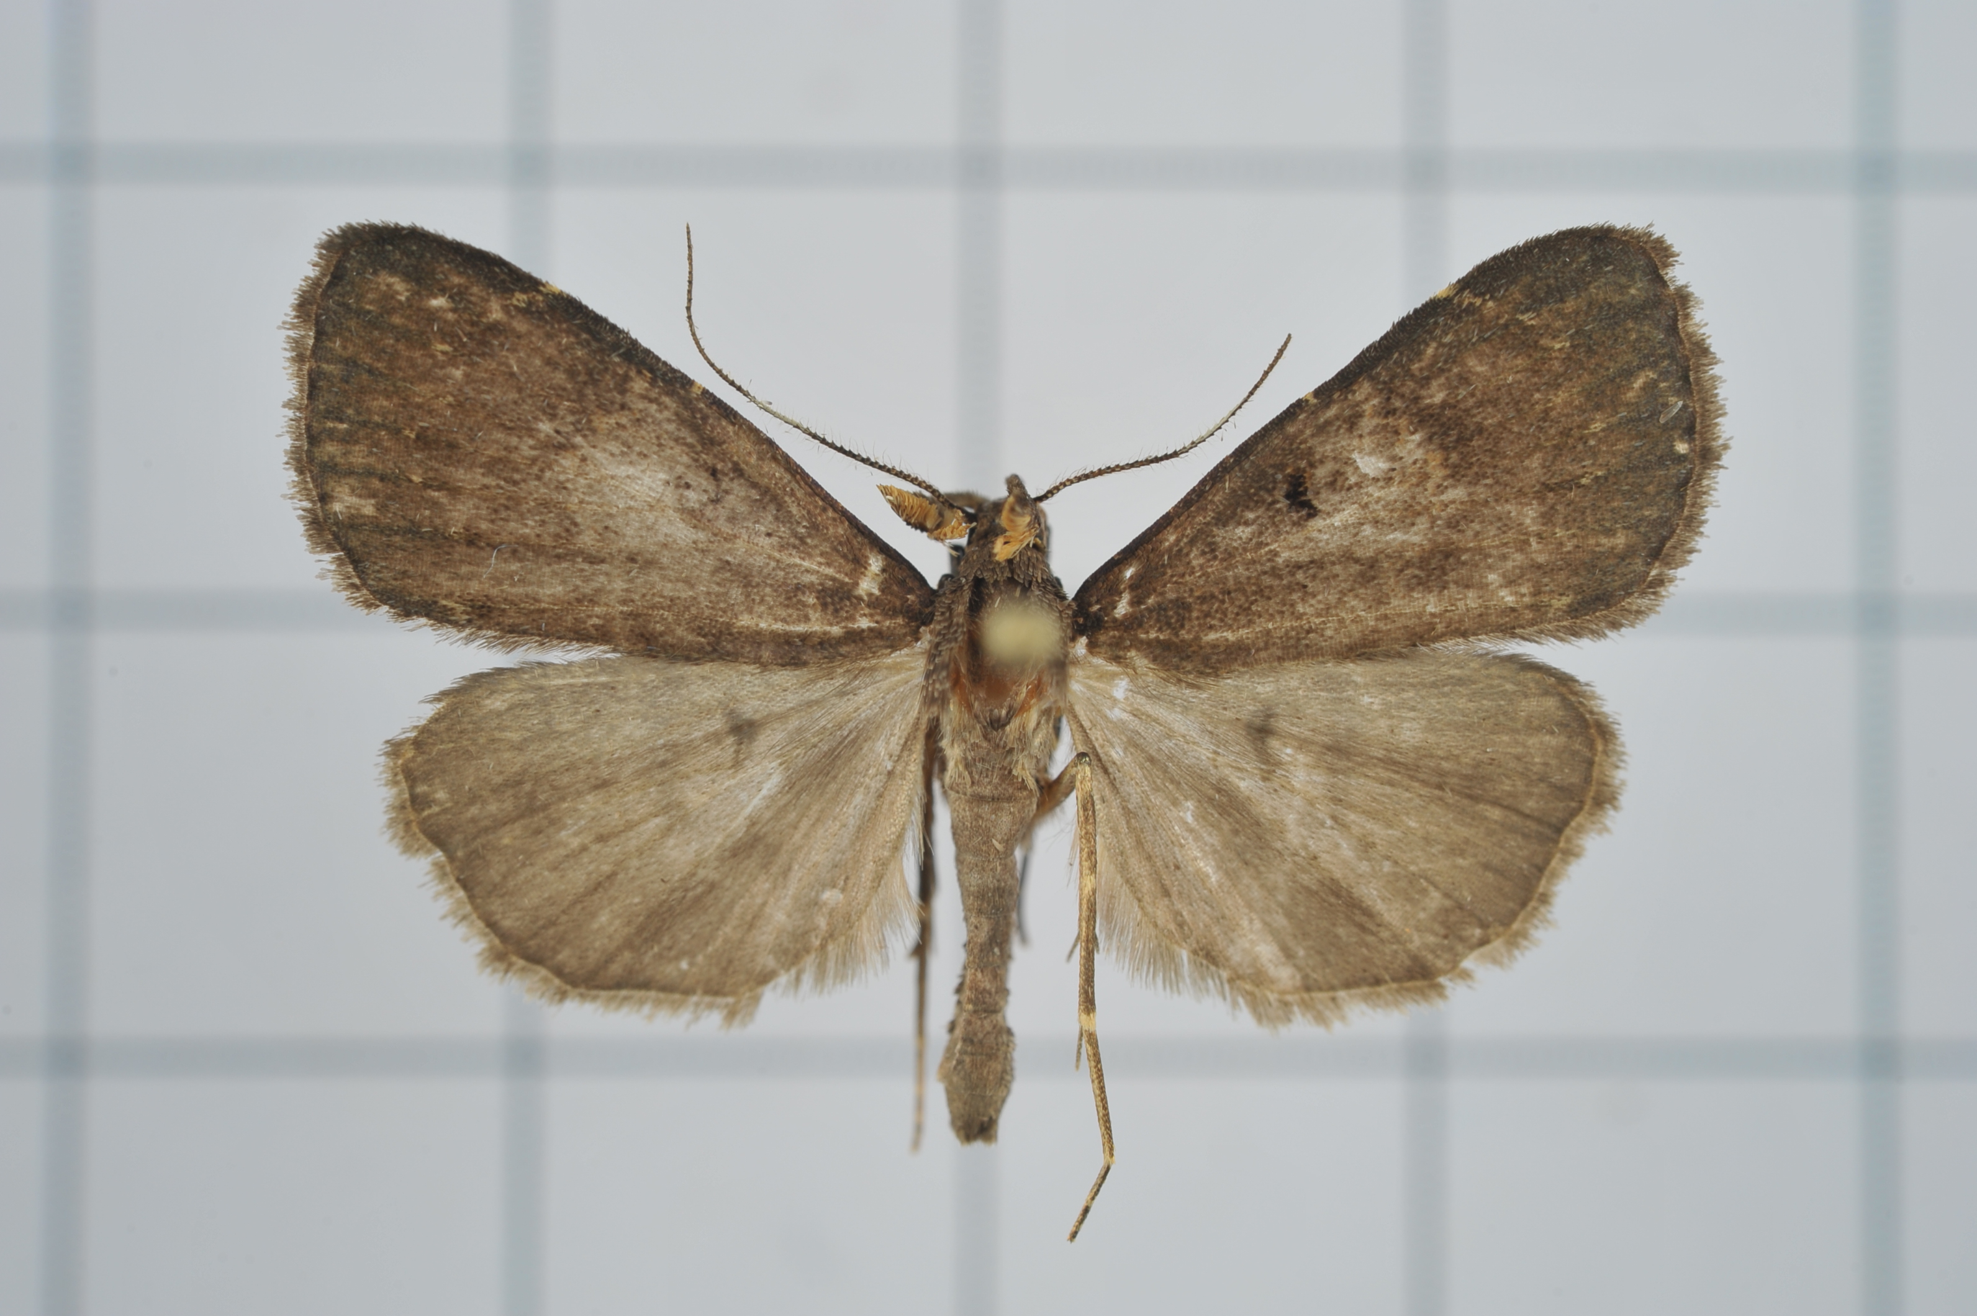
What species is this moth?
Hydrillodes nilgirialis
